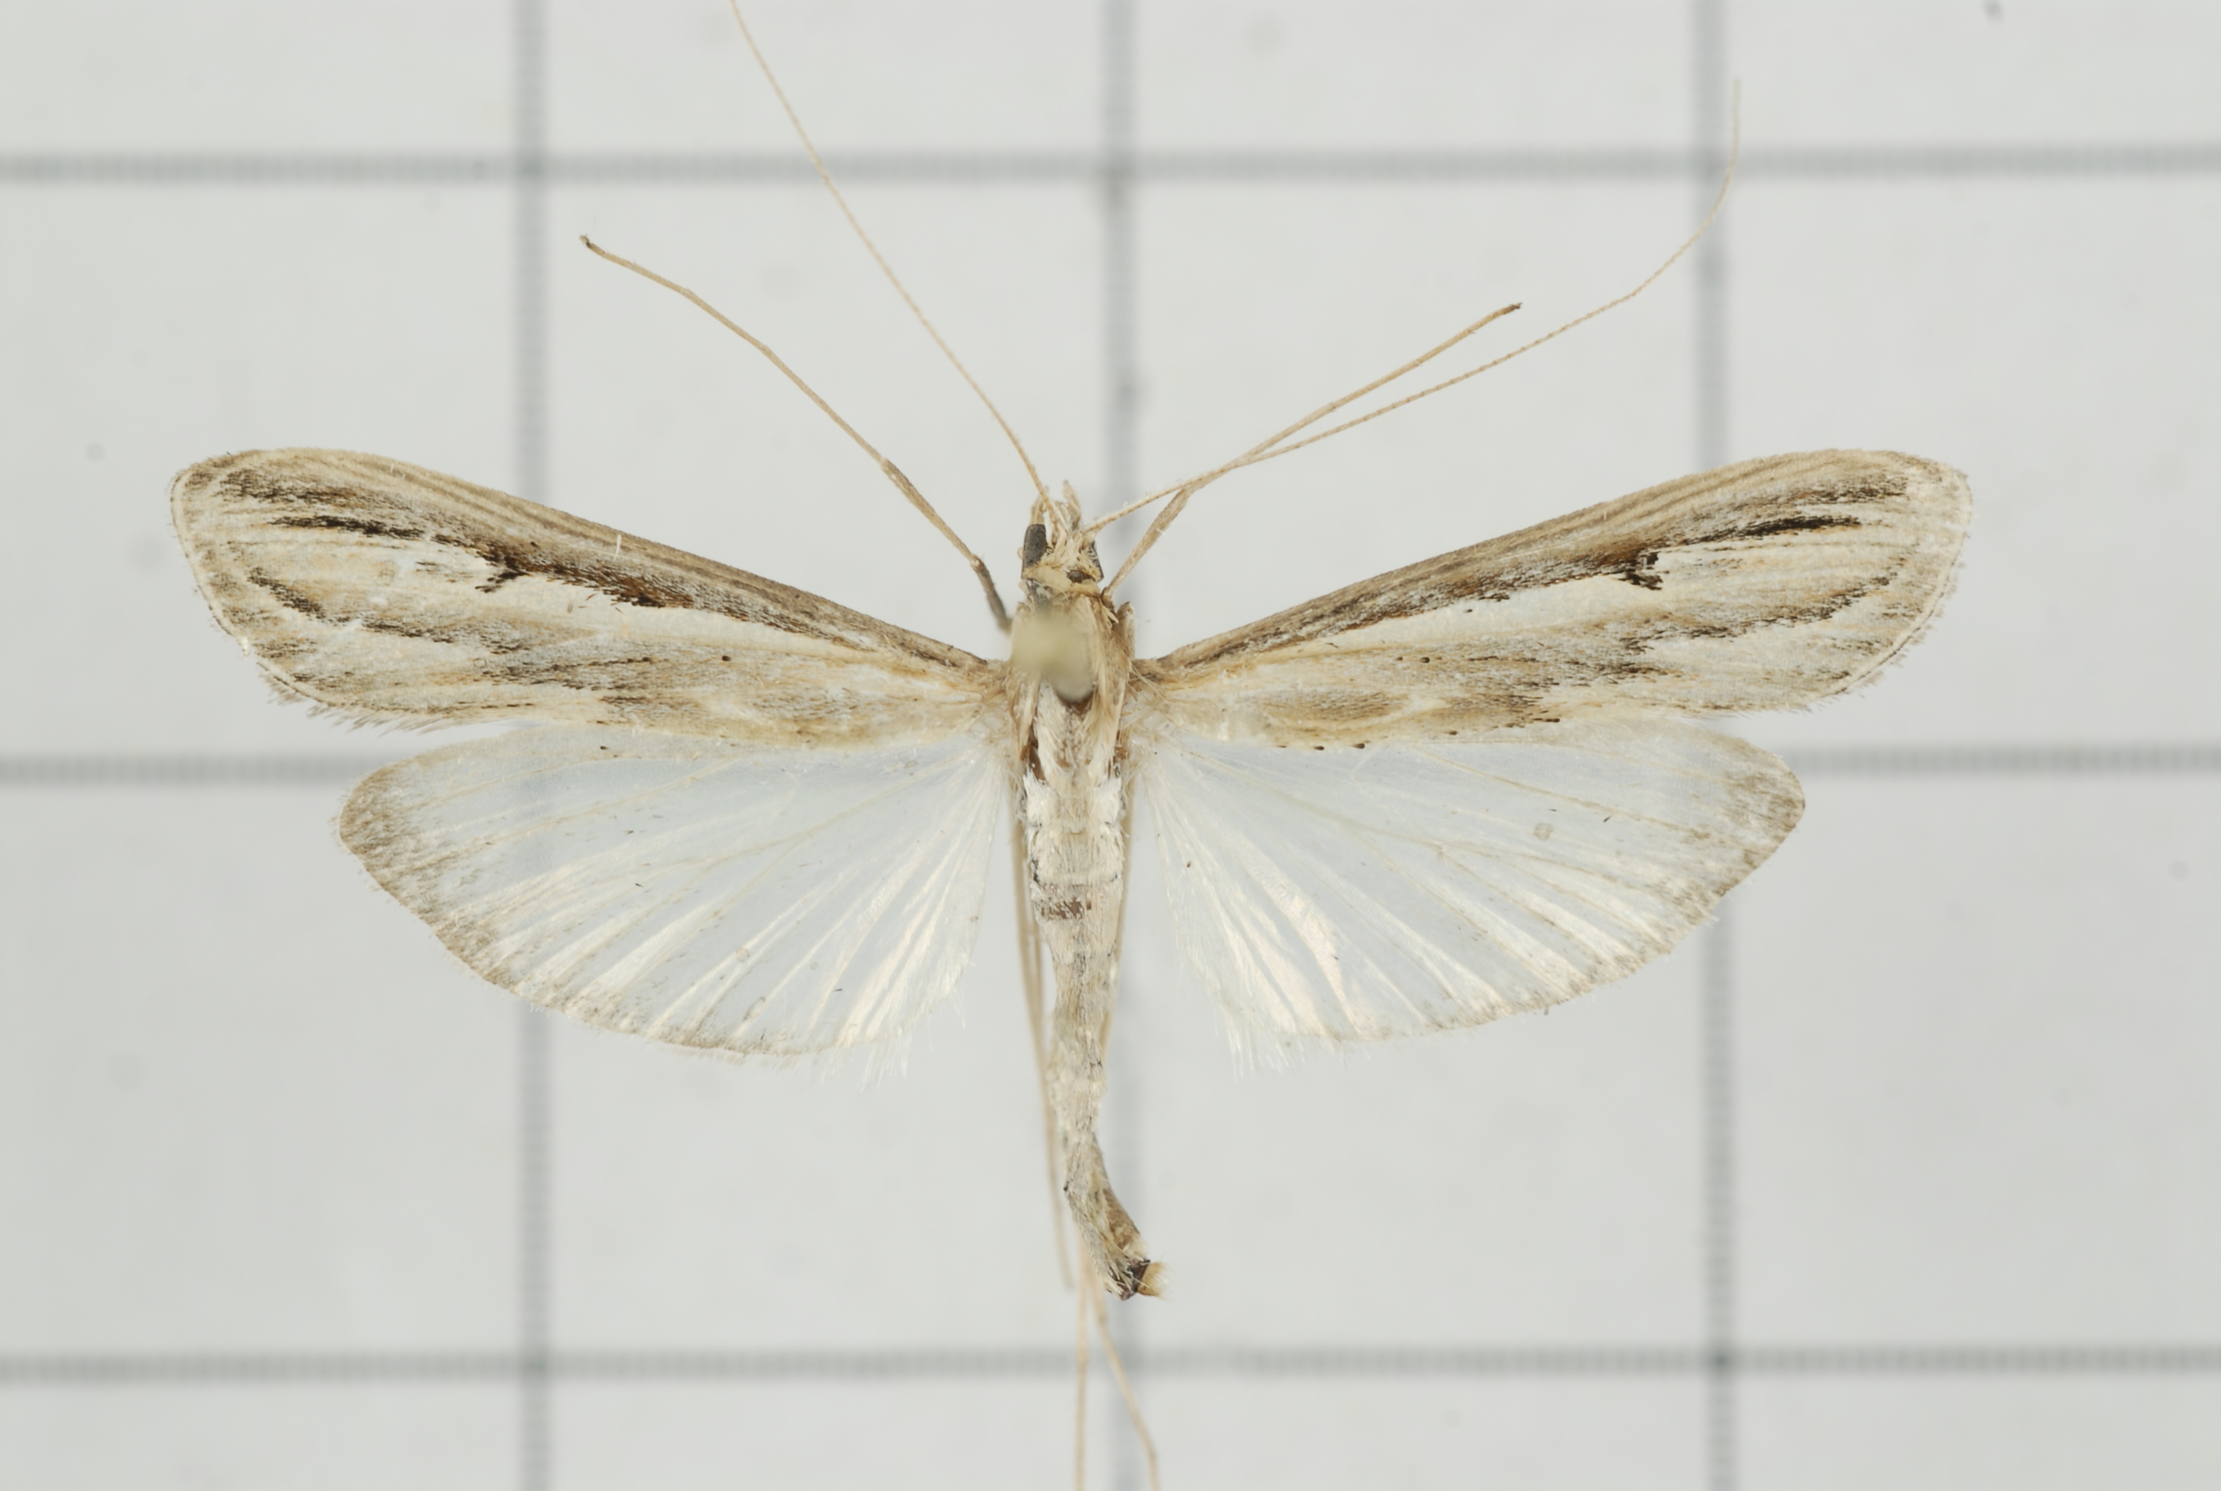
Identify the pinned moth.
Euclasta dafamatalis
